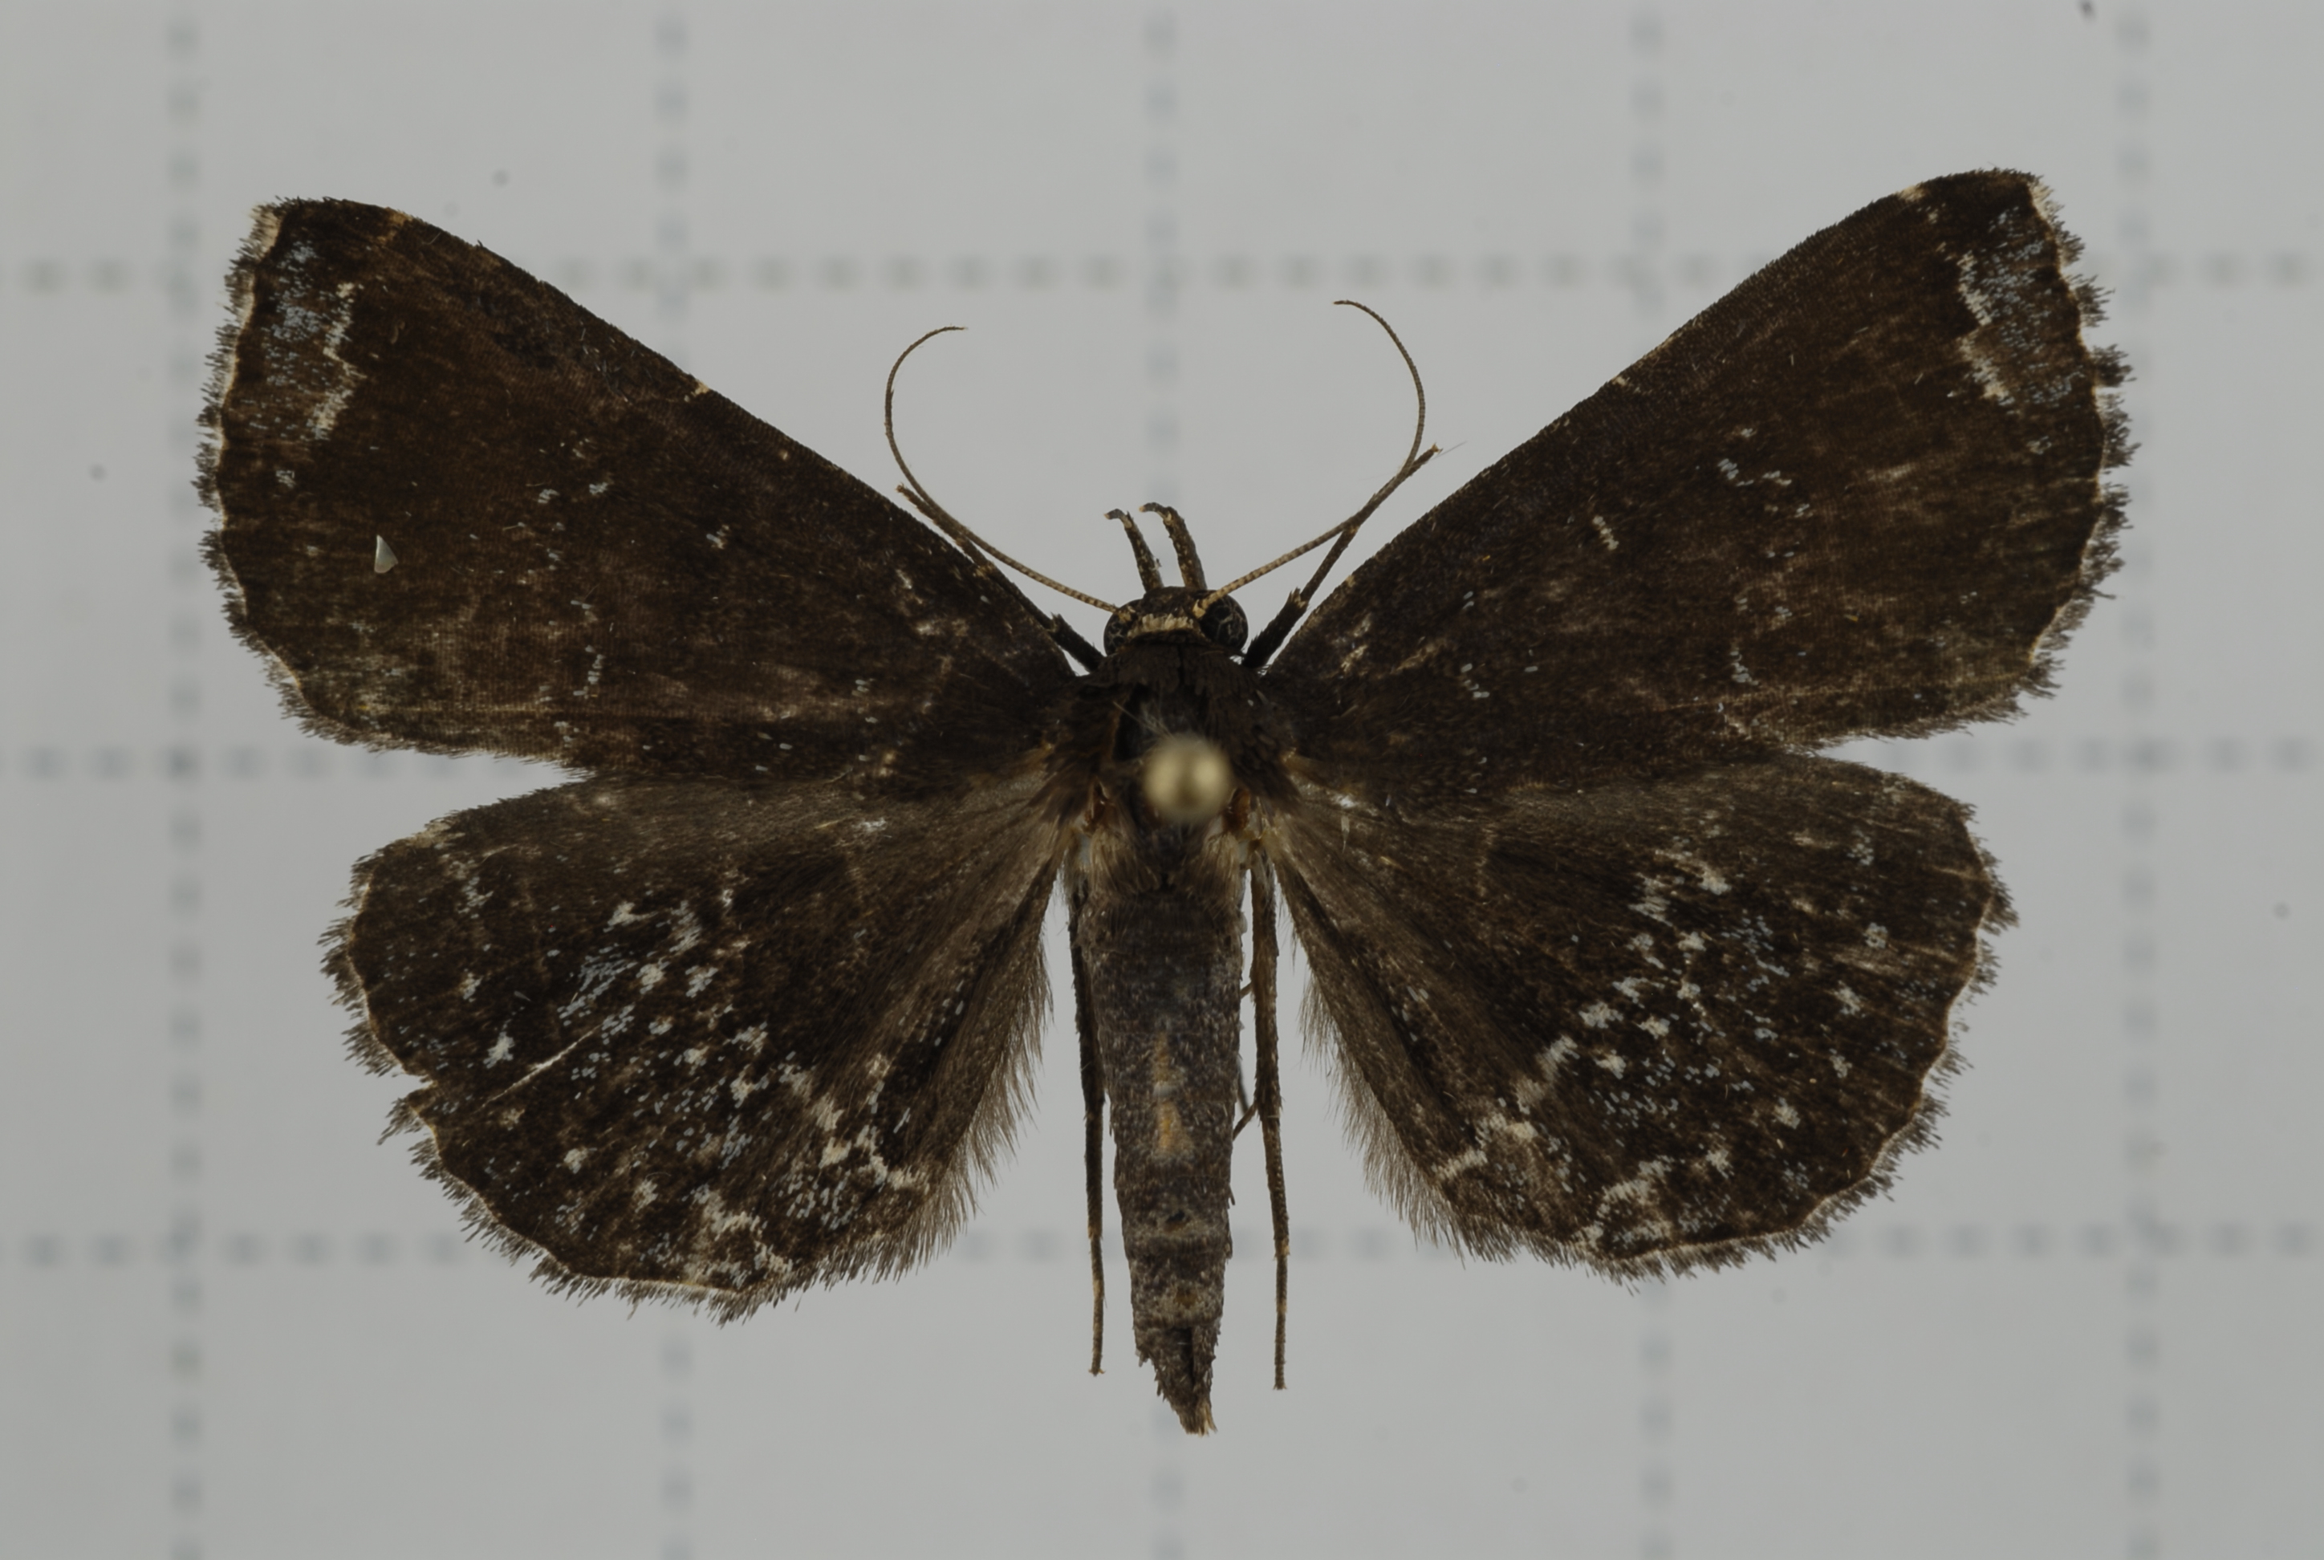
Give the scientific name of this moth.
Adrapsa subnotigera
